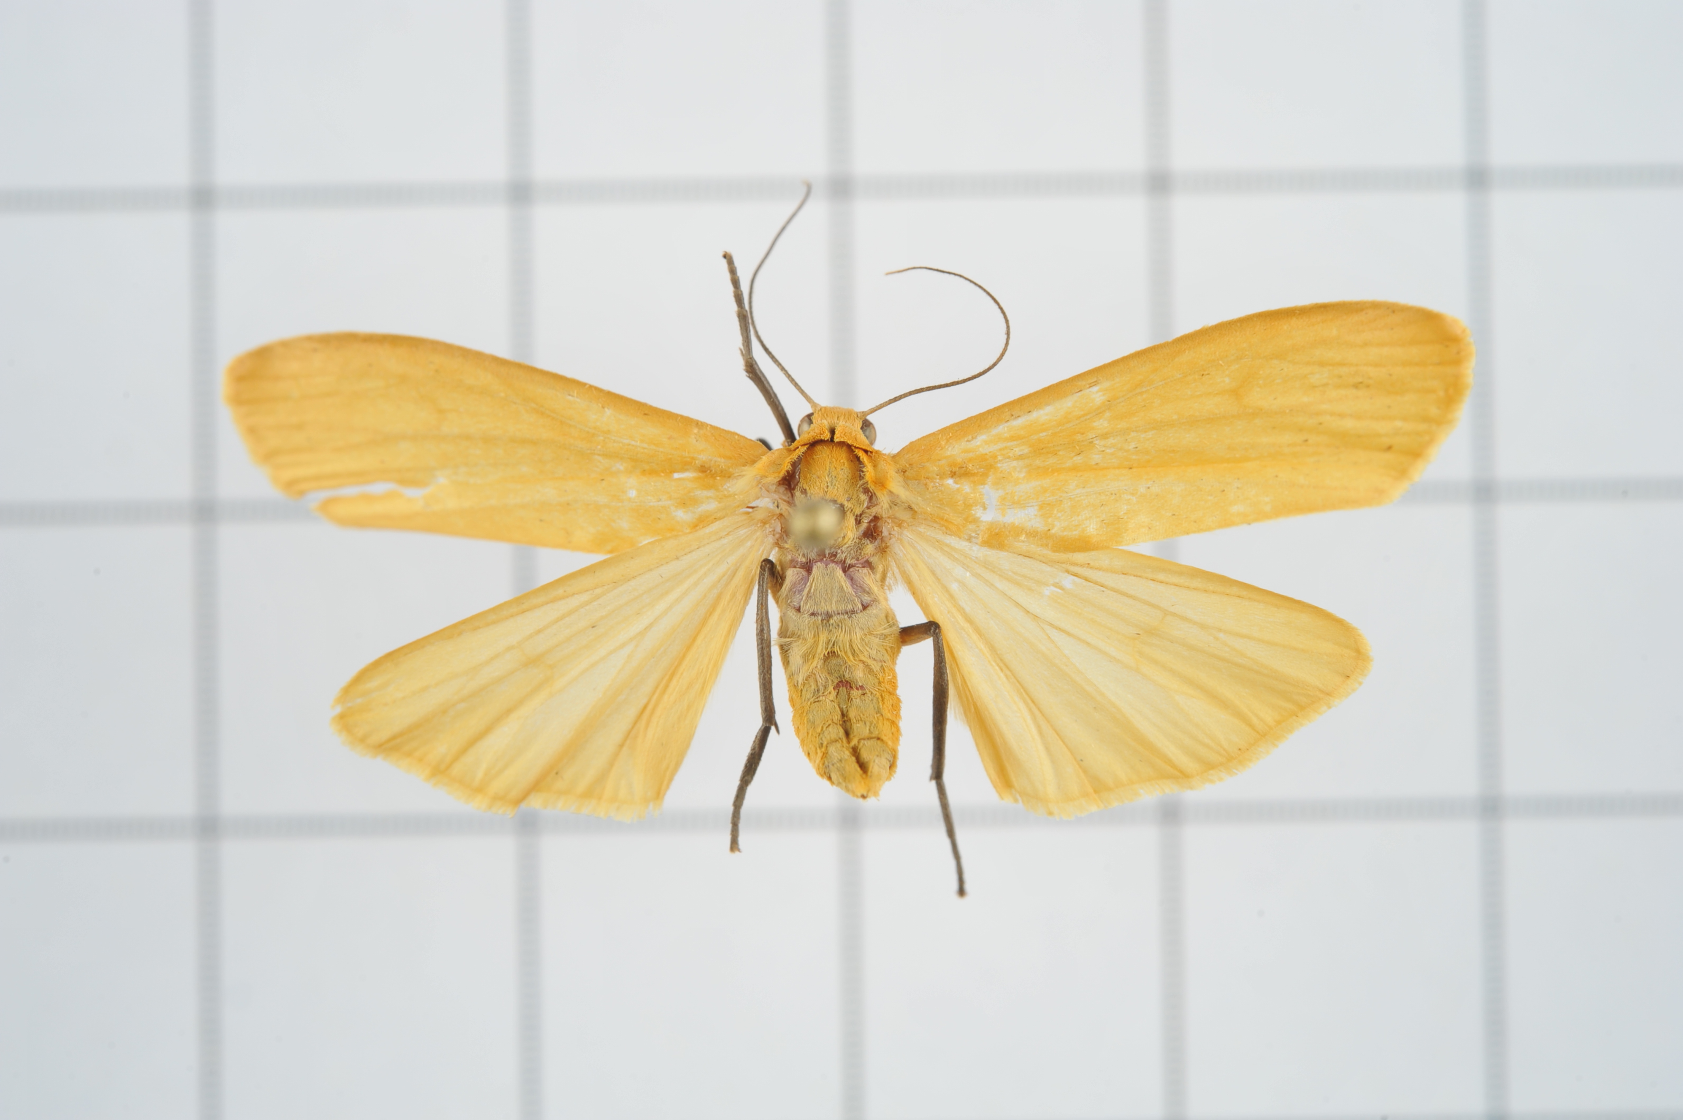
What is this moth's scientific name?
Katha magnata magnata
